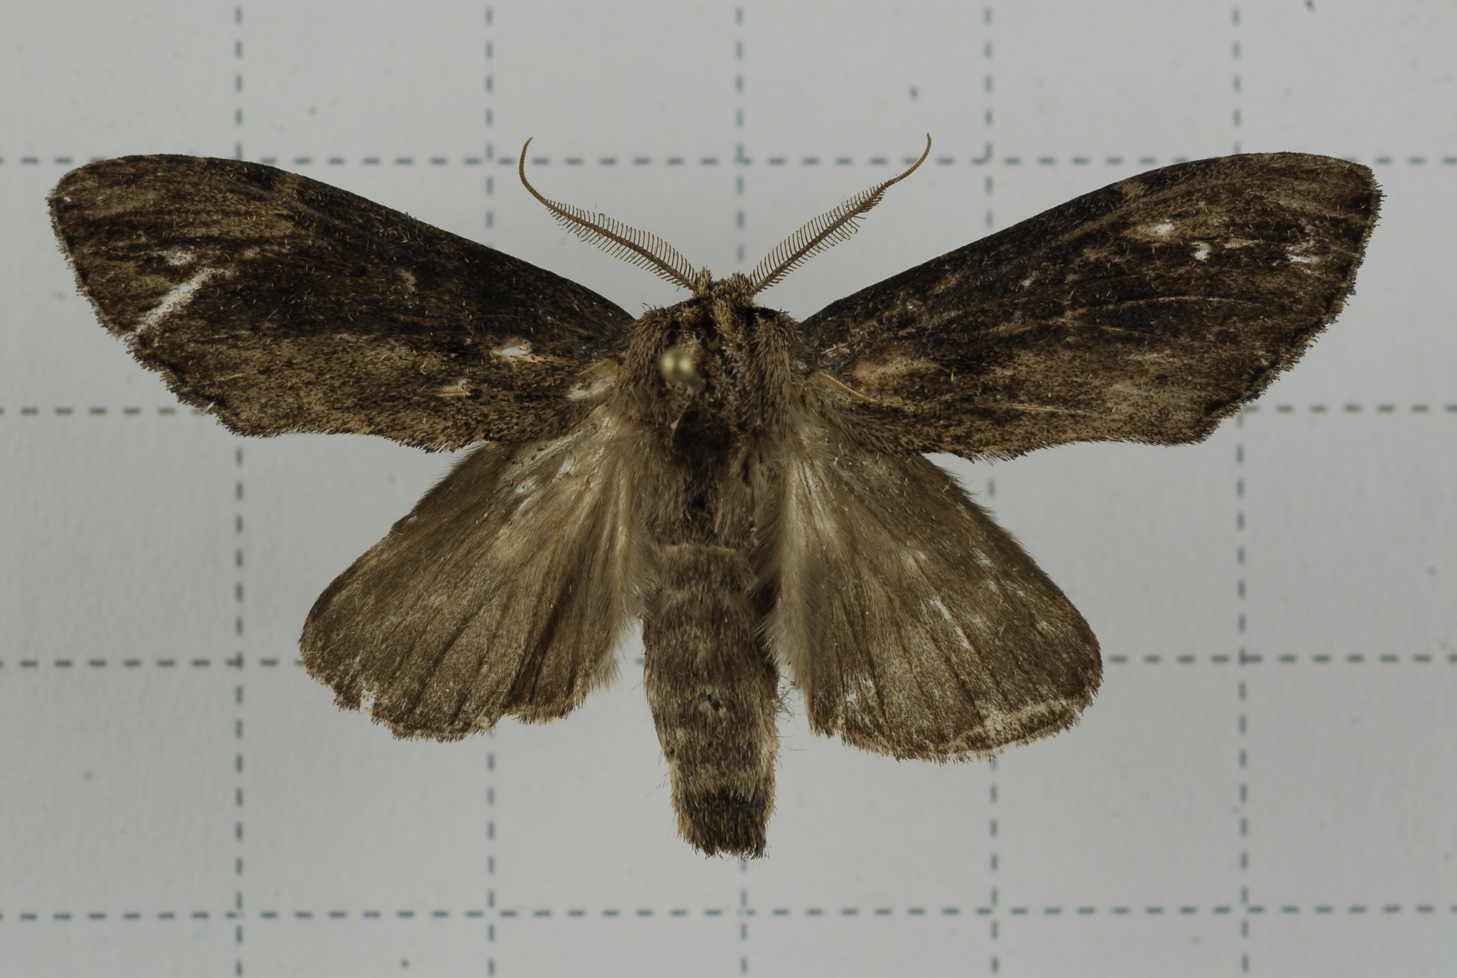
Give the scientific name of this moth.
Allodontoides tenebrosa
